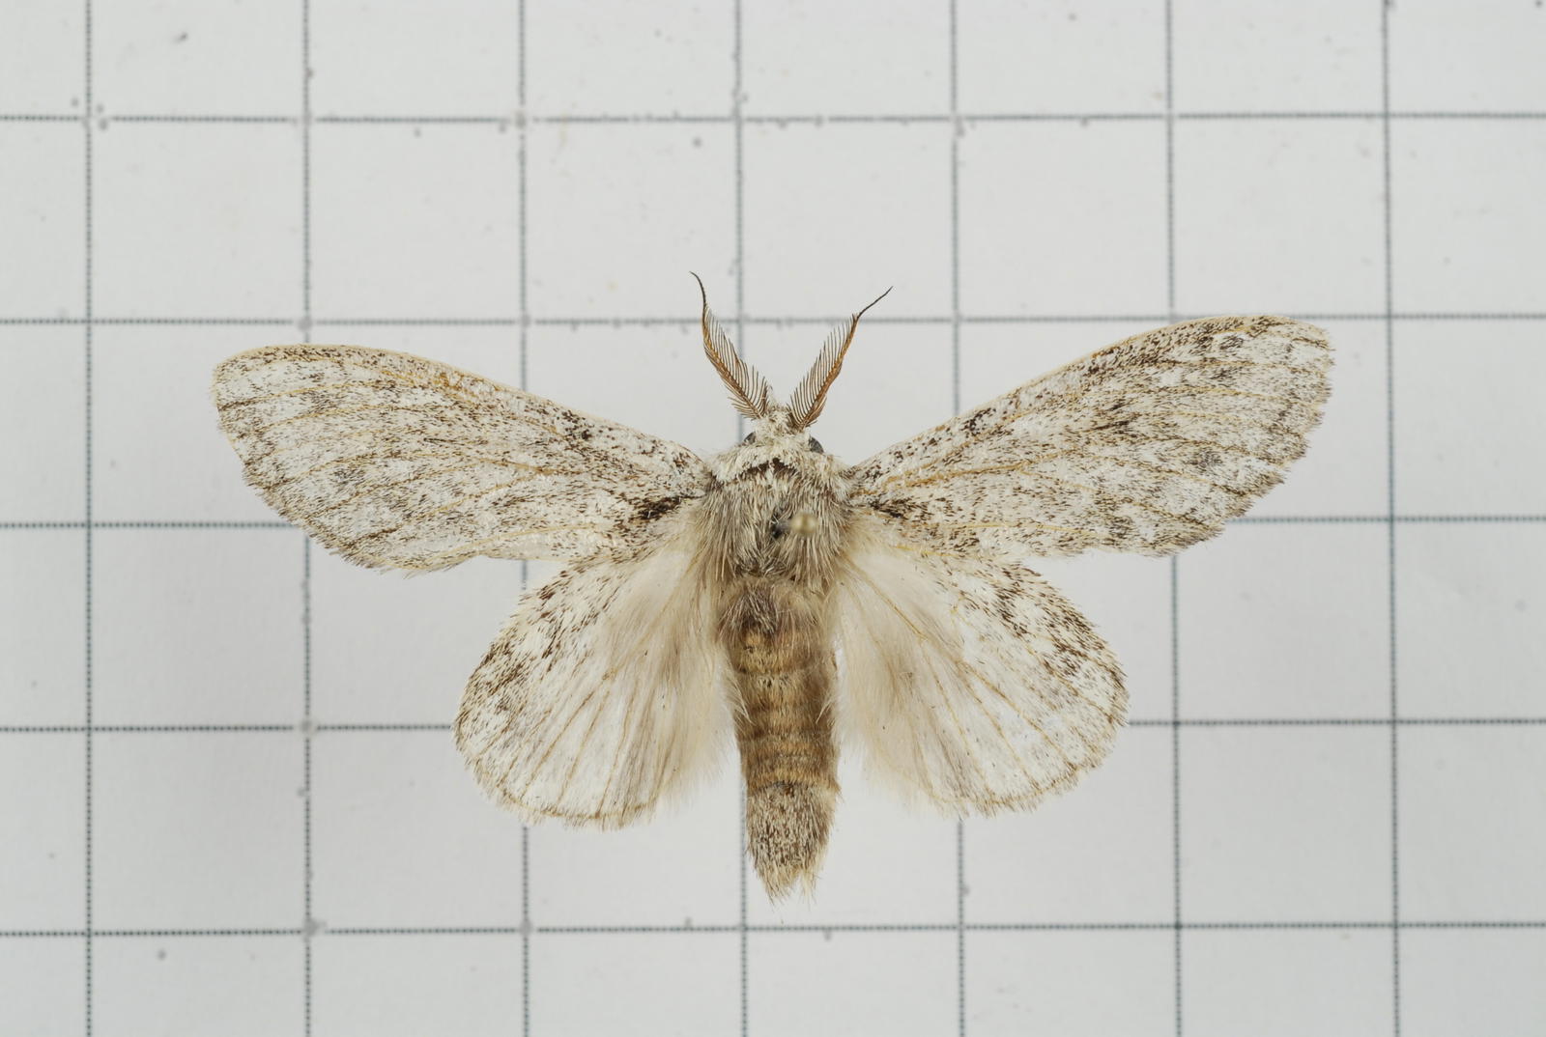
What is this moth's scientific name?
Syntypistis perdix perdix
